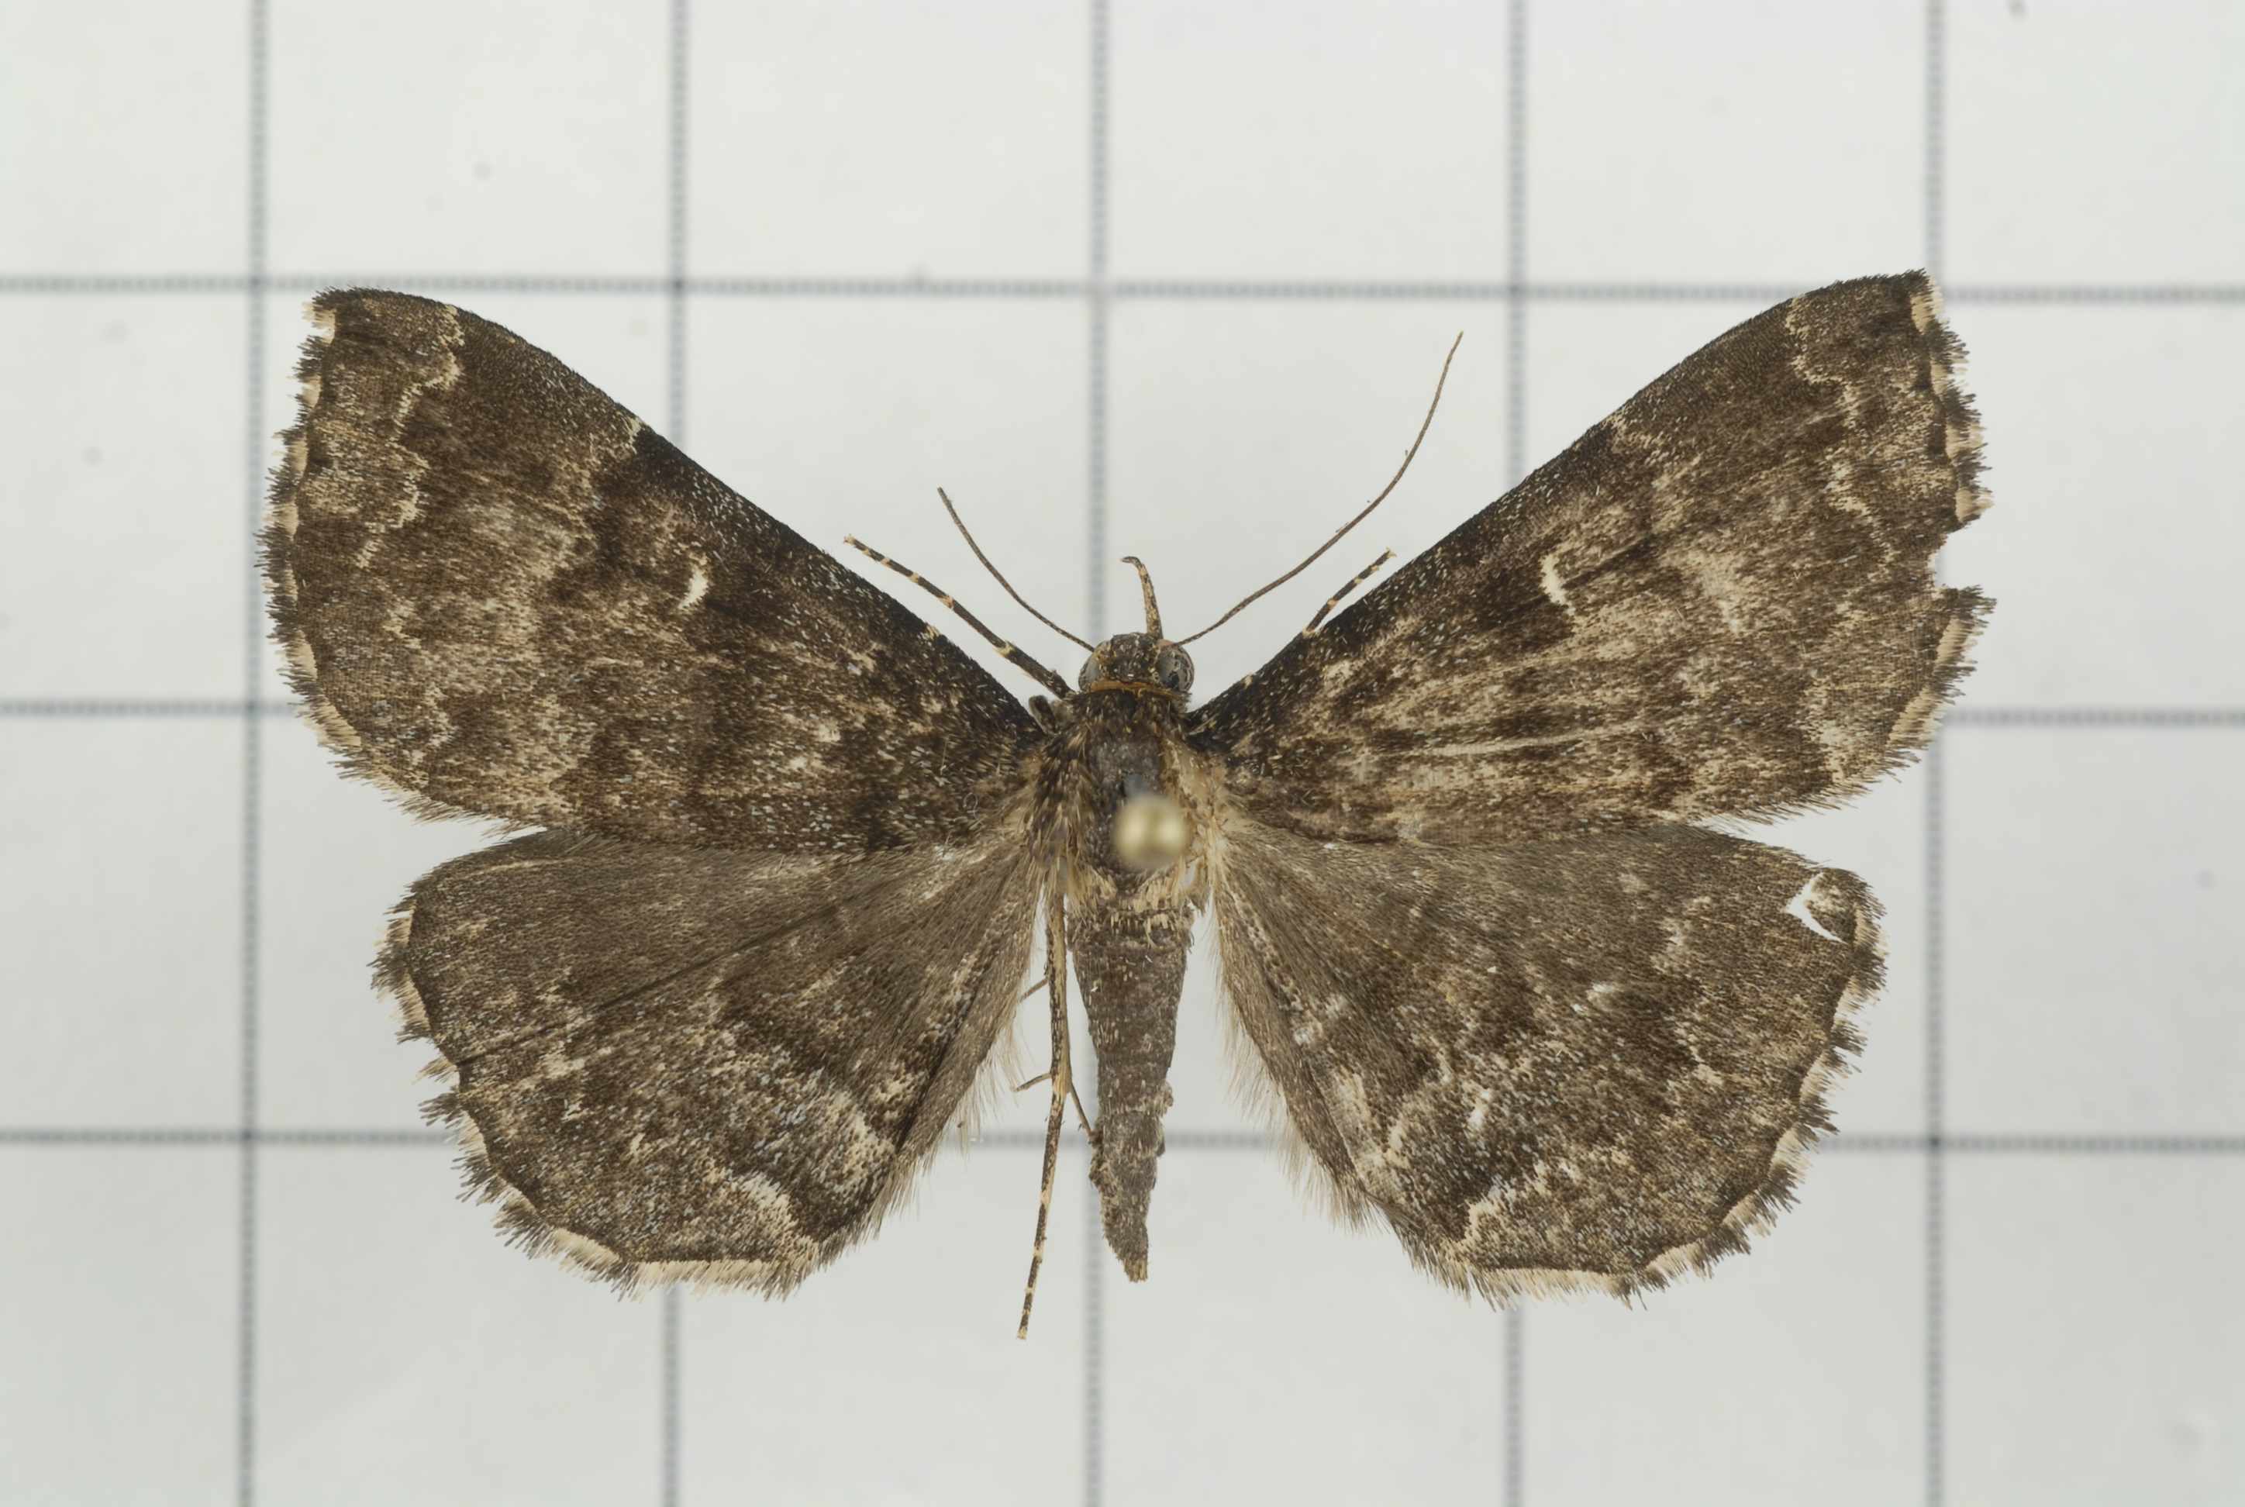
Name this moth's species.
Adrapsa rivulata
